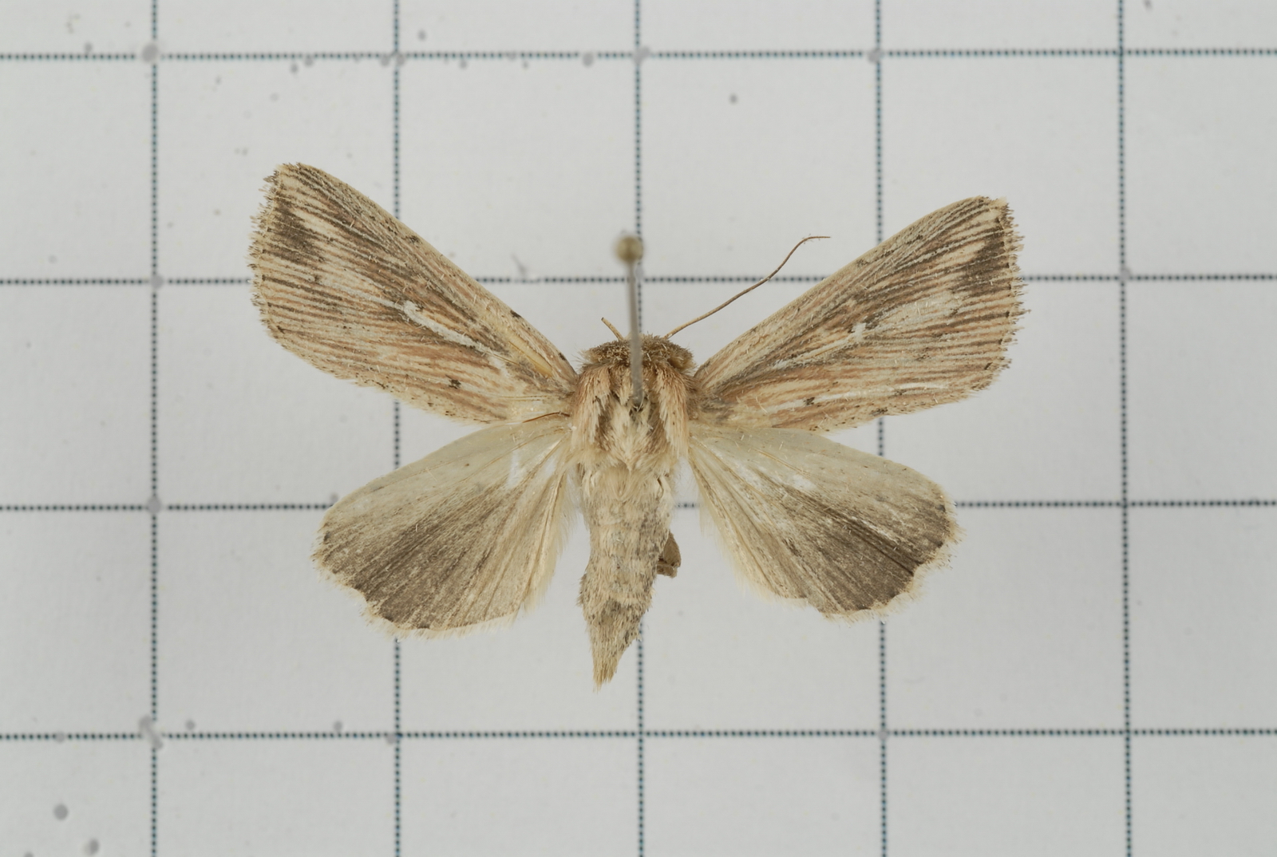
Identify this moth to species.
Mythimna epieixelus
